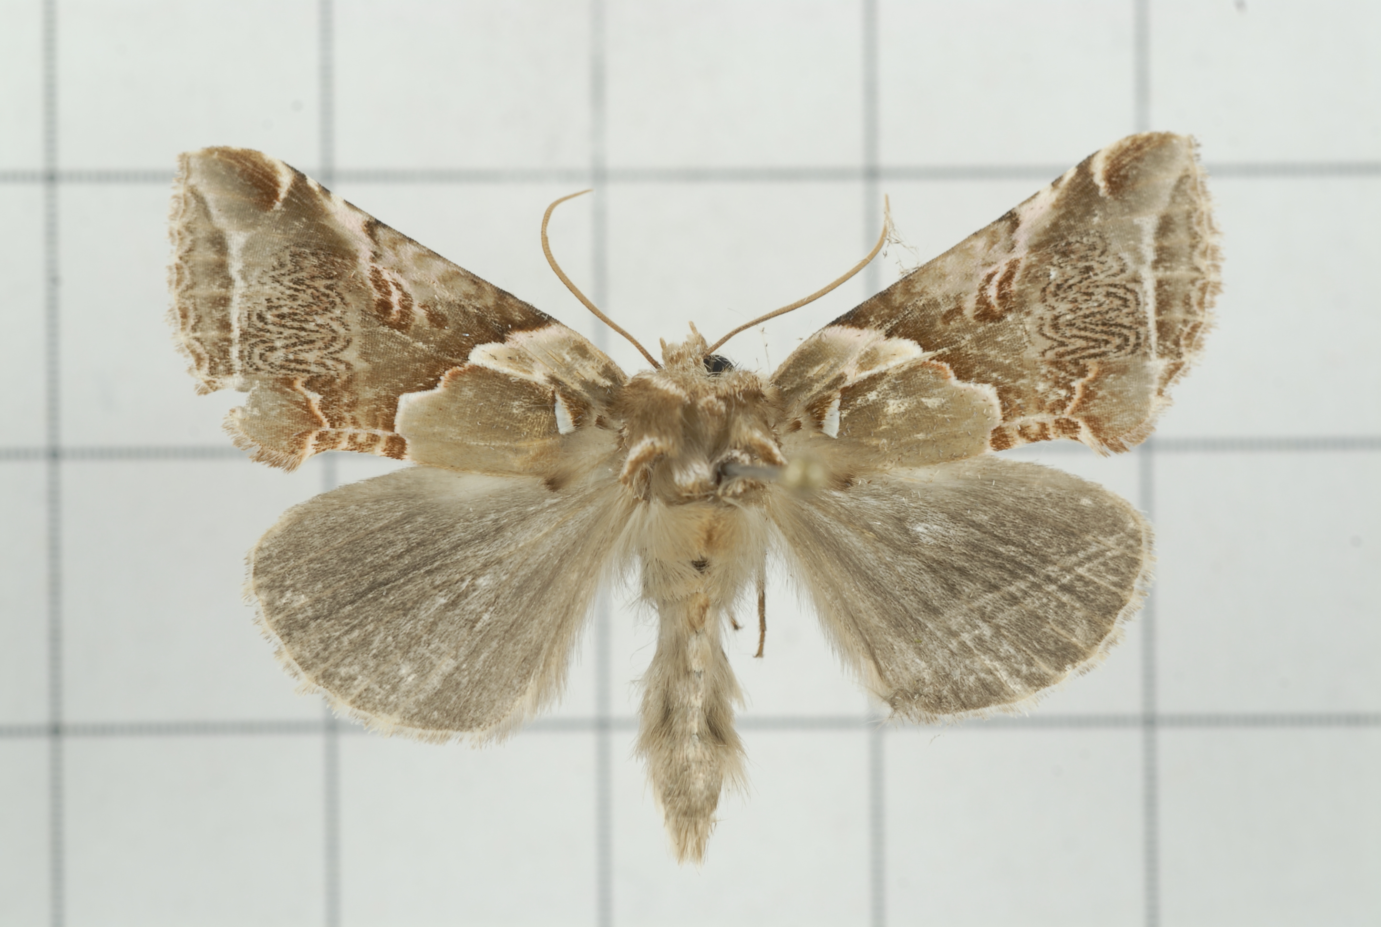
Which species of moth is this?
Habrosyne pterographa
